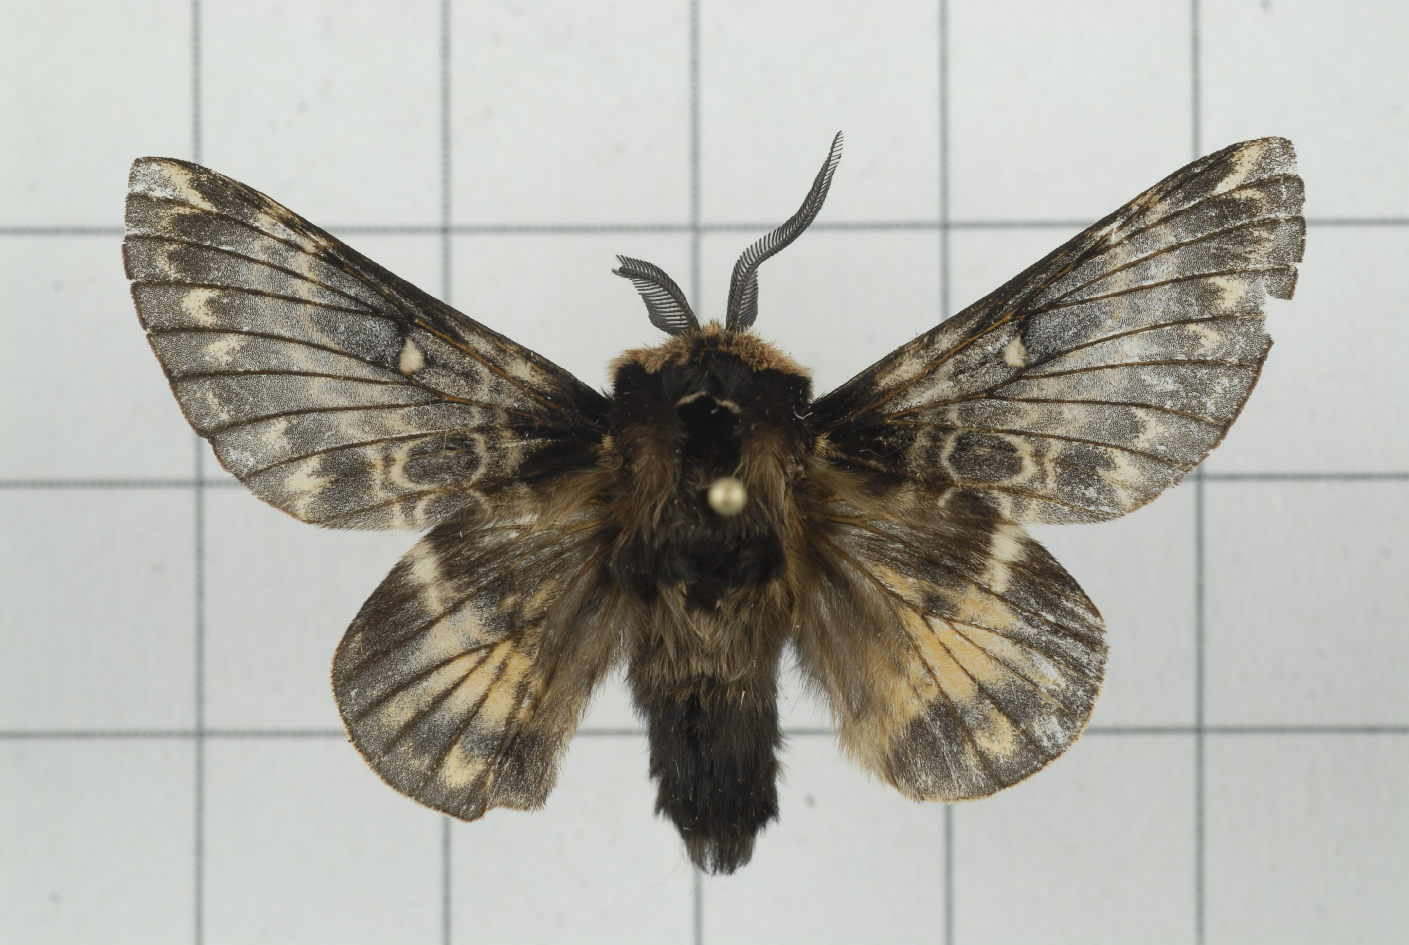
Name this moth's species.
Pyrosis ni
